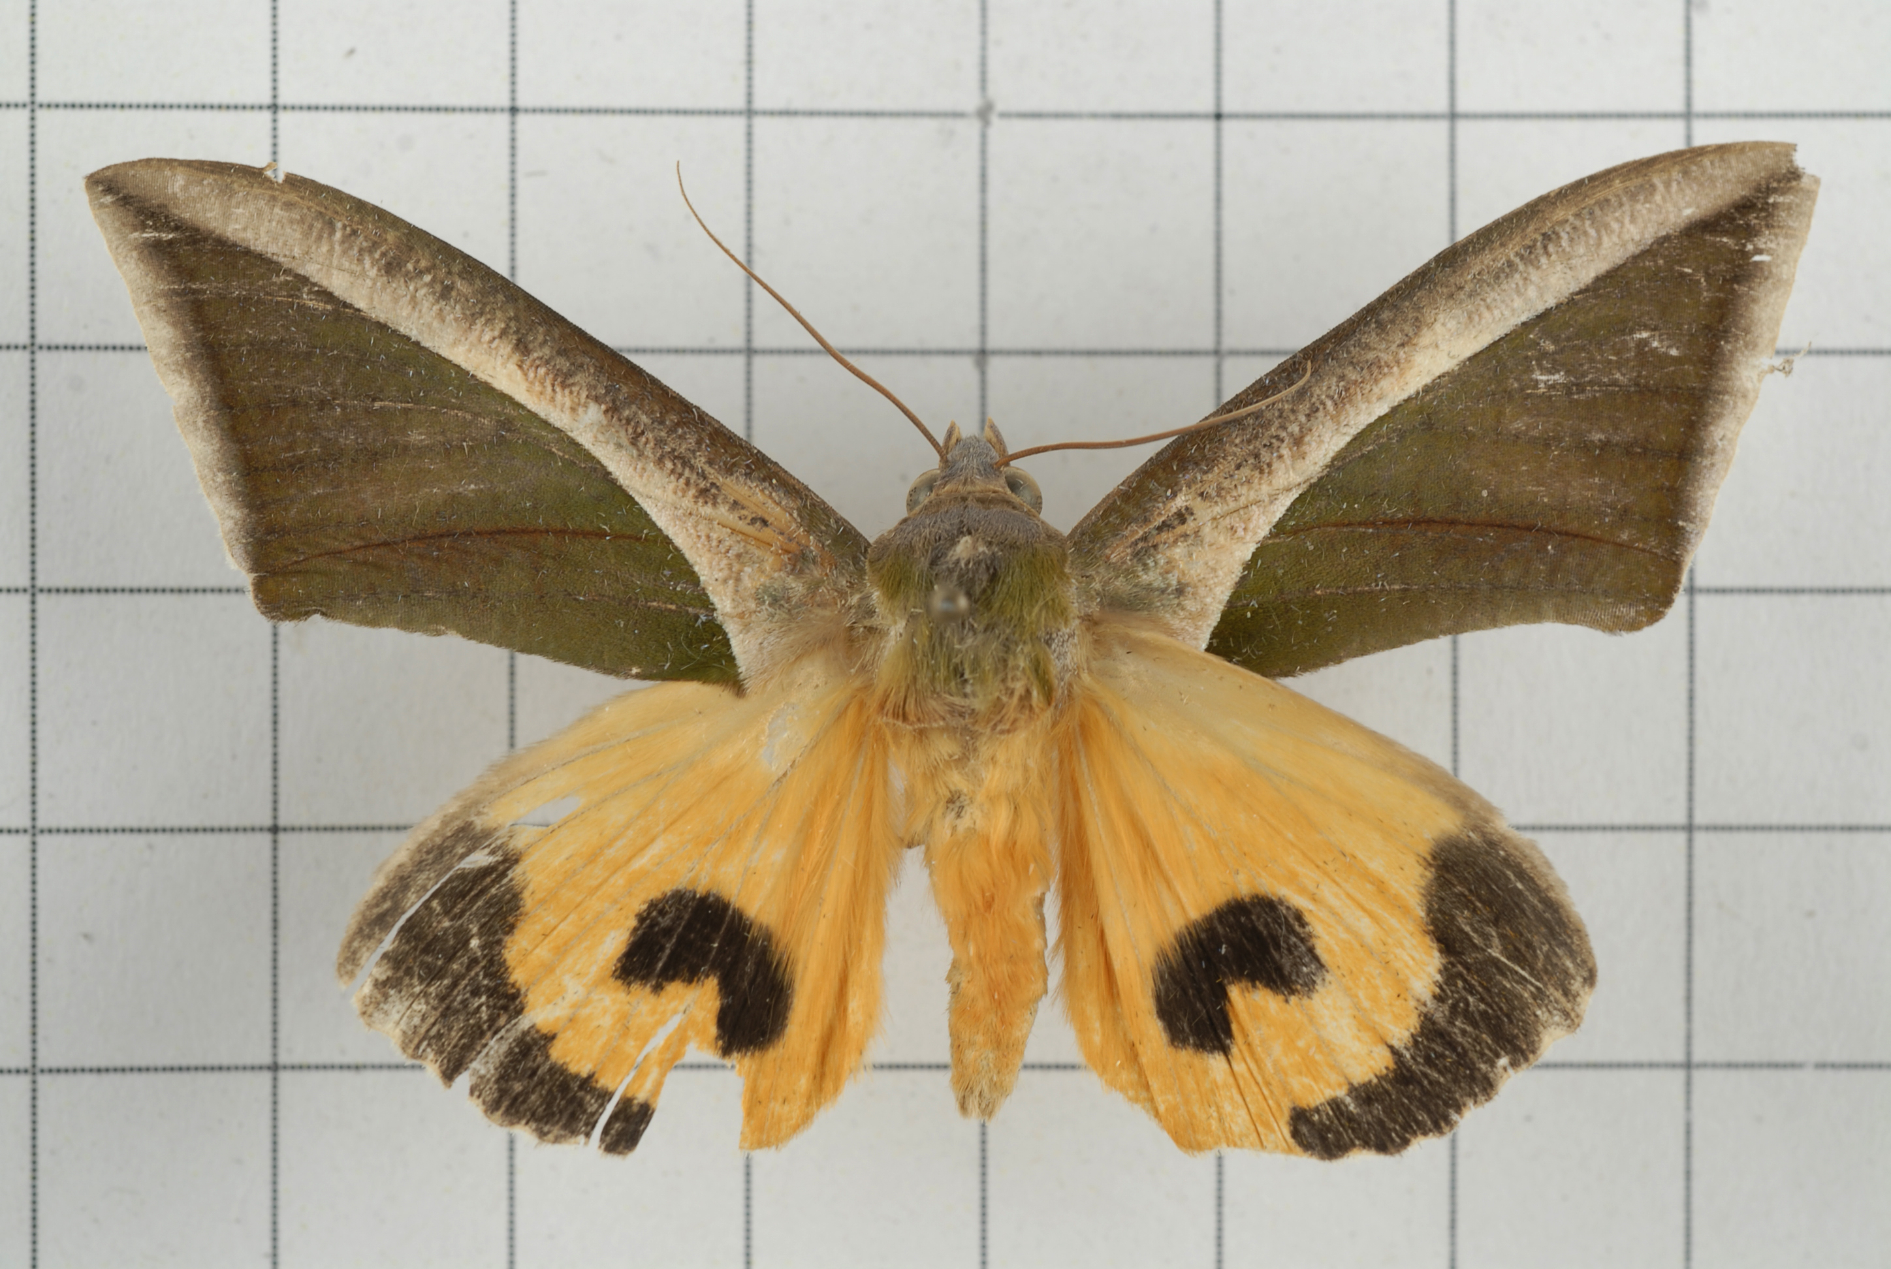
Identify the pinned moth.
Eudocima salaminia
